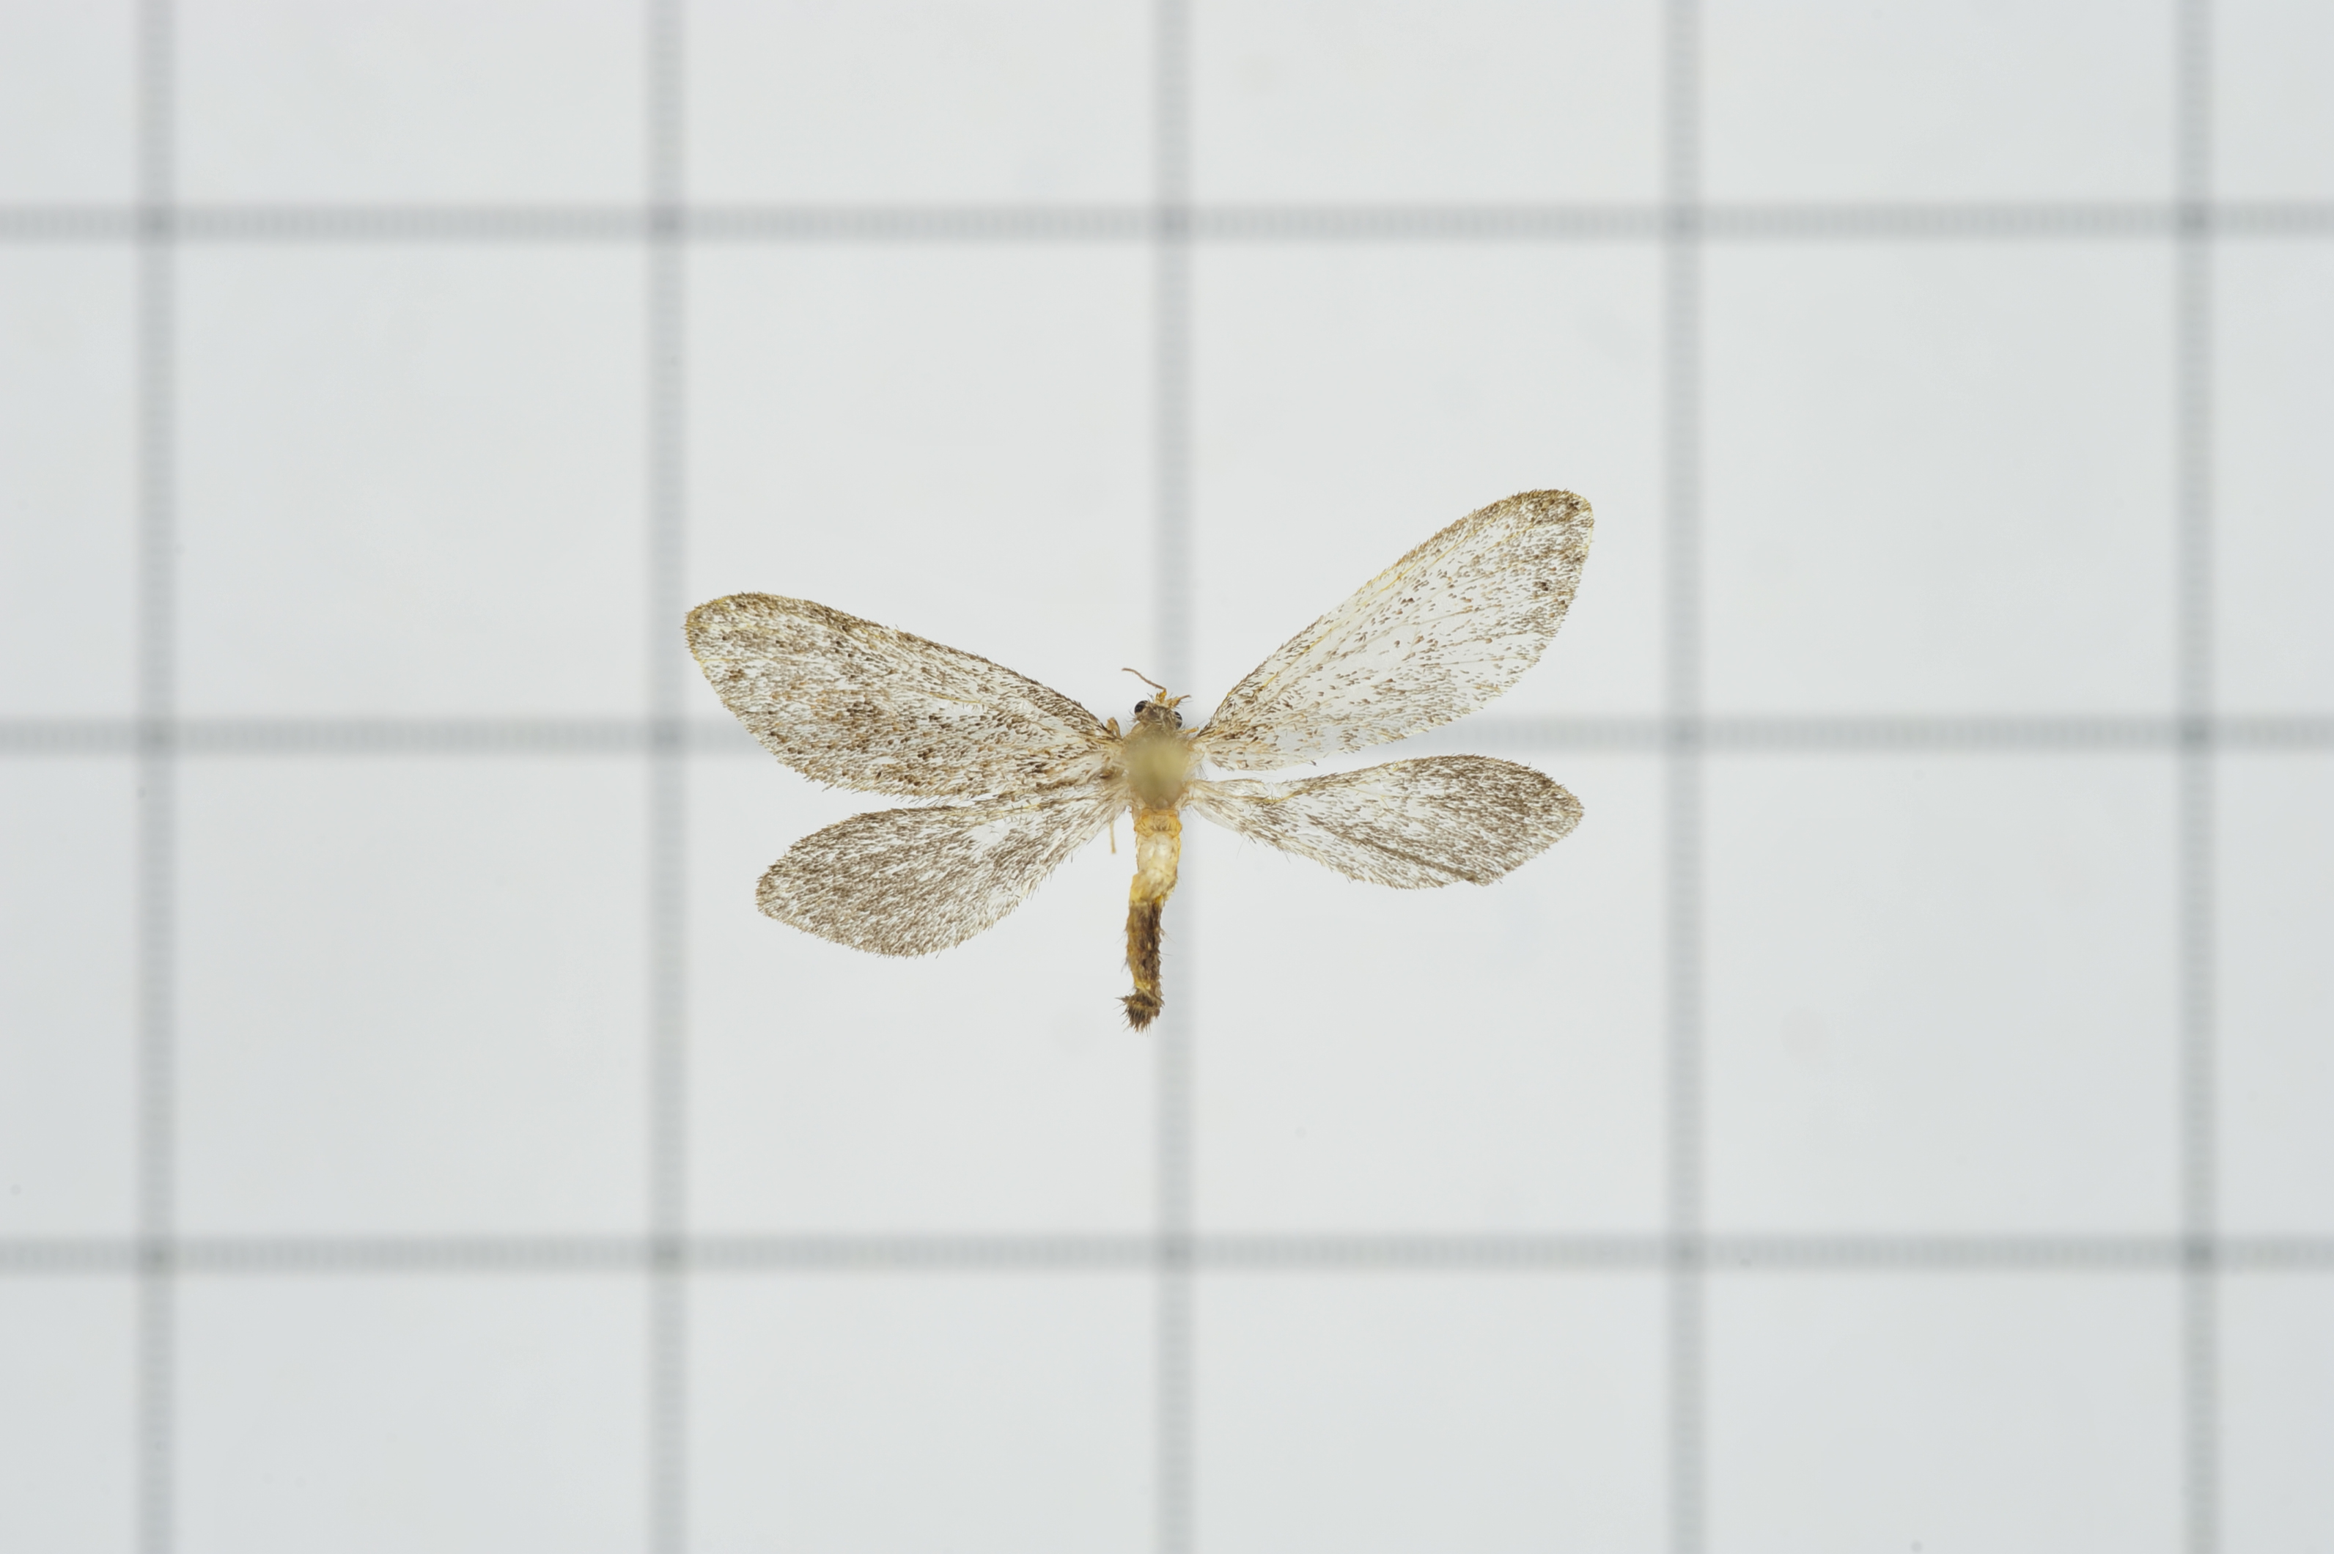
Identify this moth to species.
Ogygioses caliginosa
